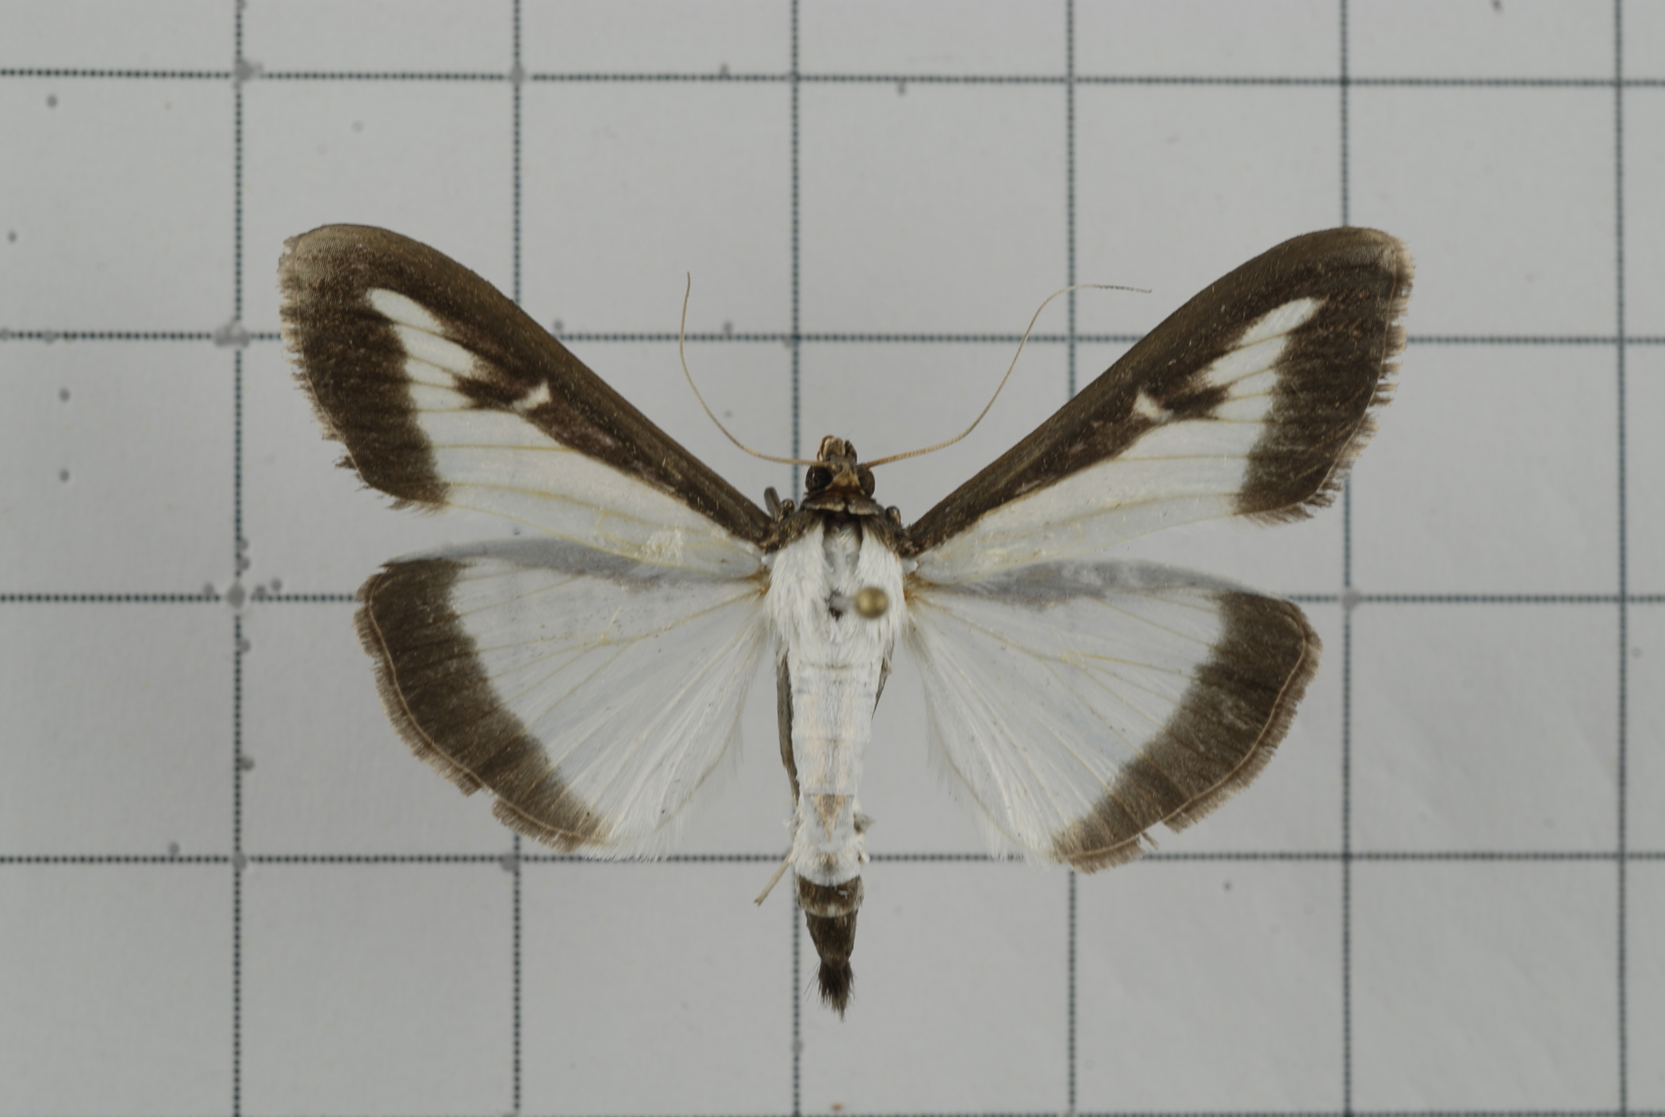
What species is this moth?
Cydalima perspectalis
